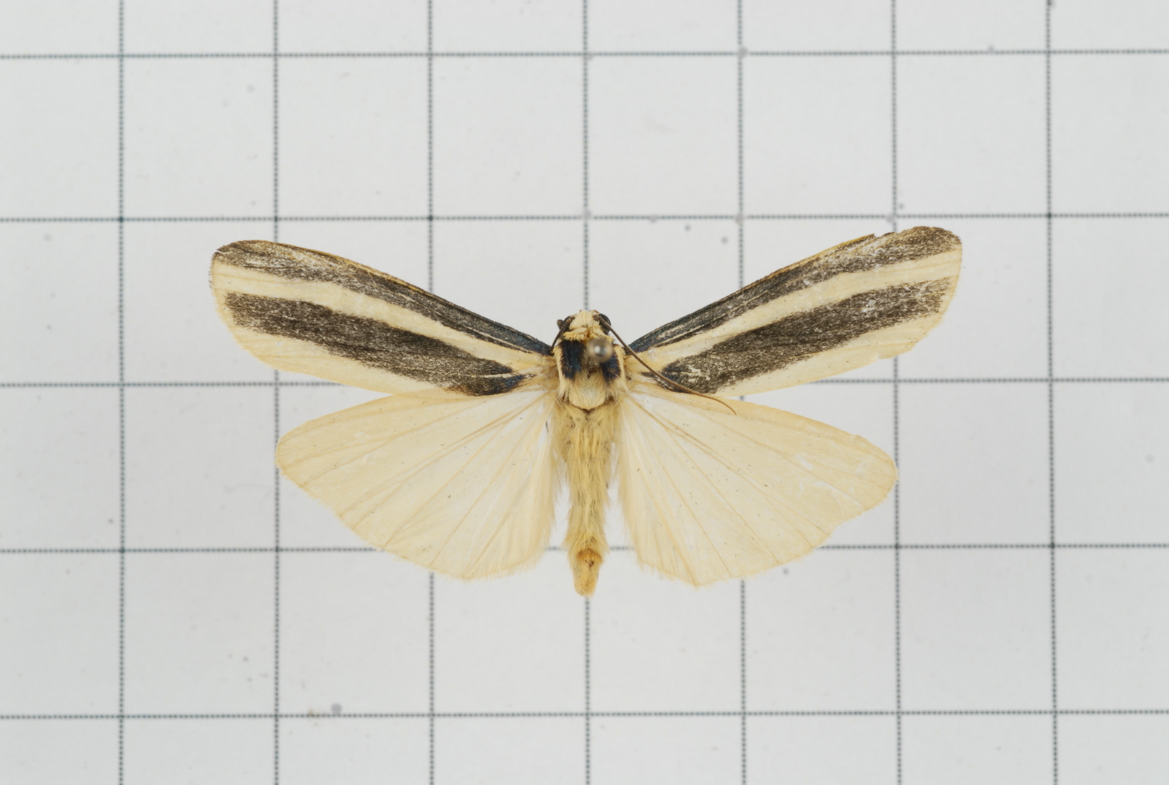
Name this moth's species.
Chrysorabdia vilemani
